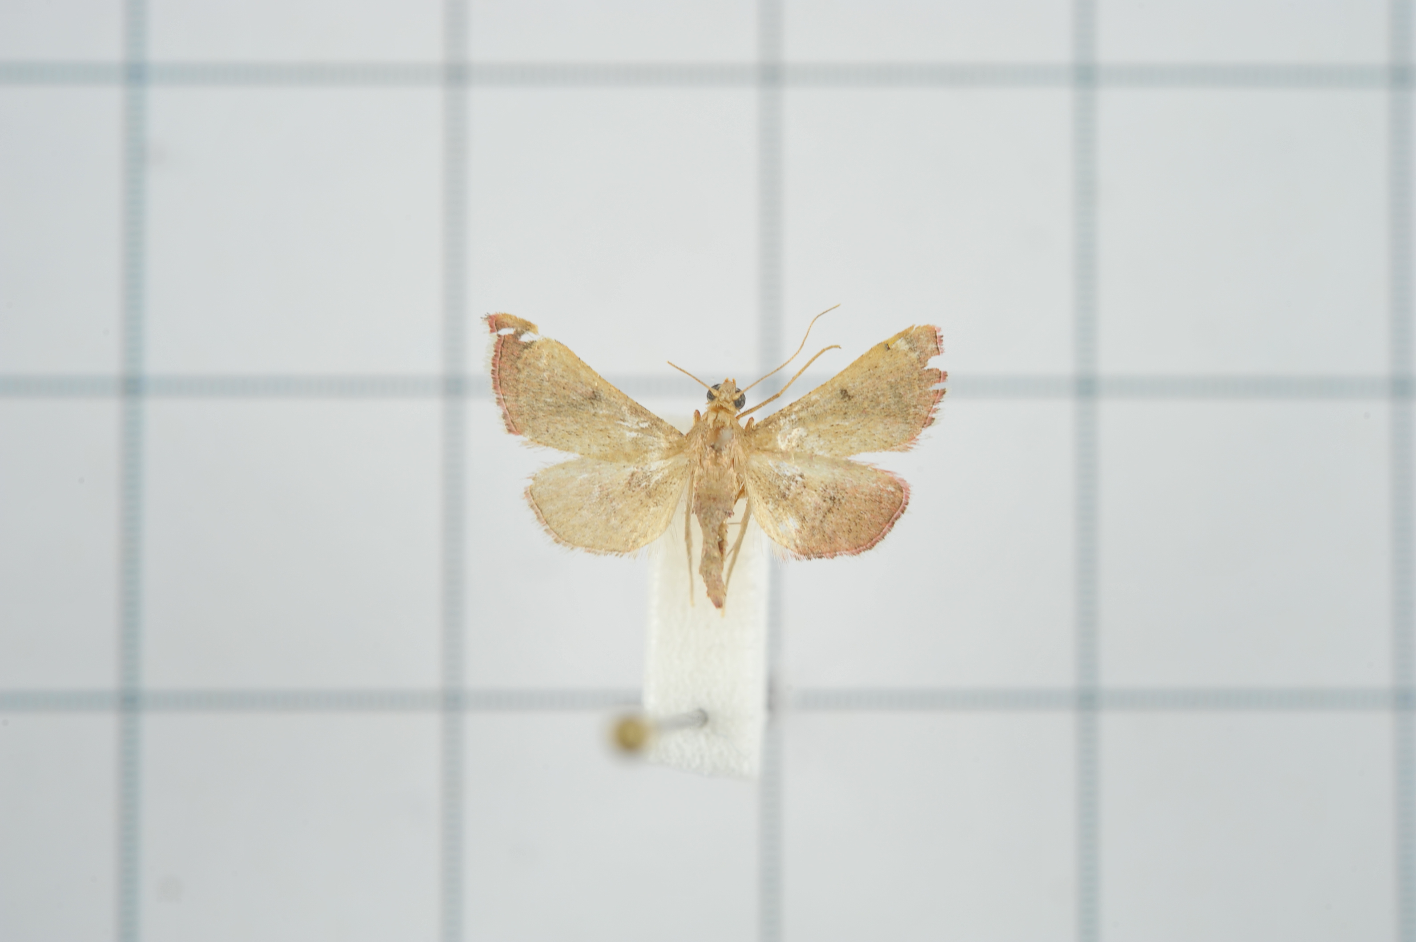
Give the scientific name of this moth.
Endotricha nicobaralis
